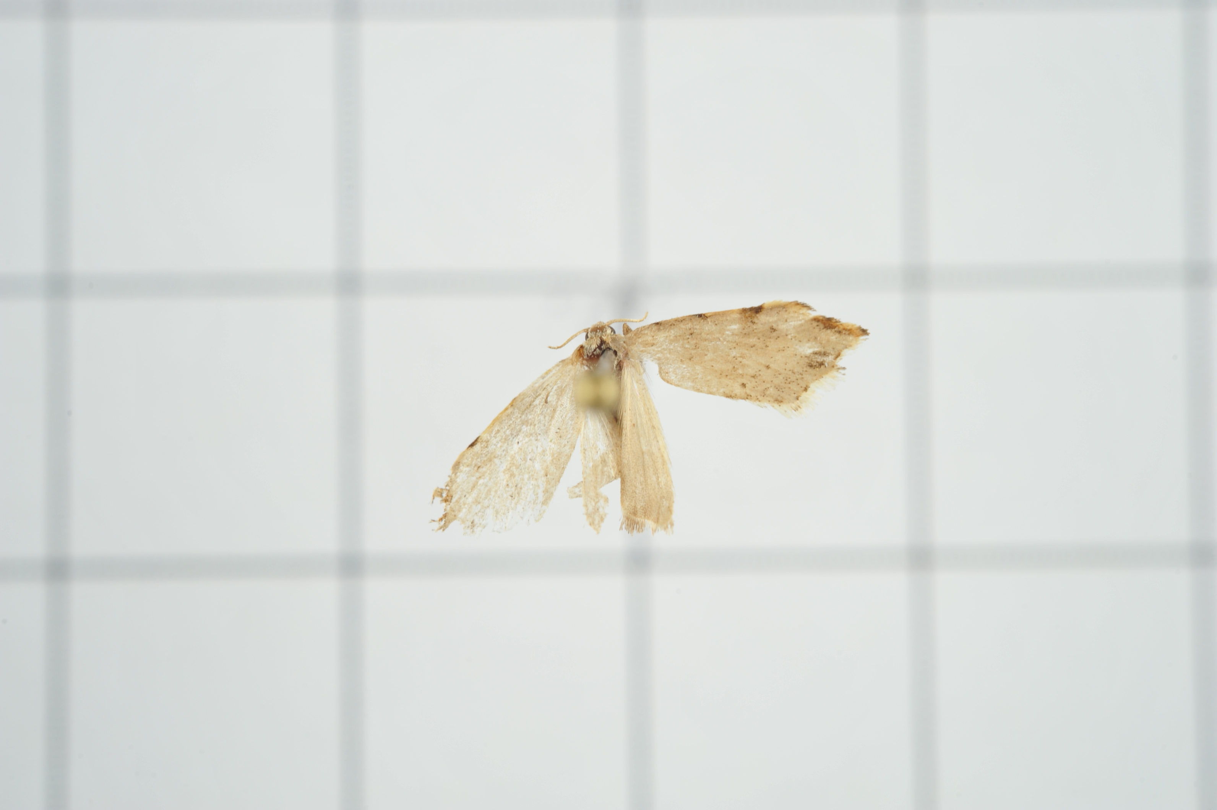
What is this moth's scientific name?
Oxacme cretacea
